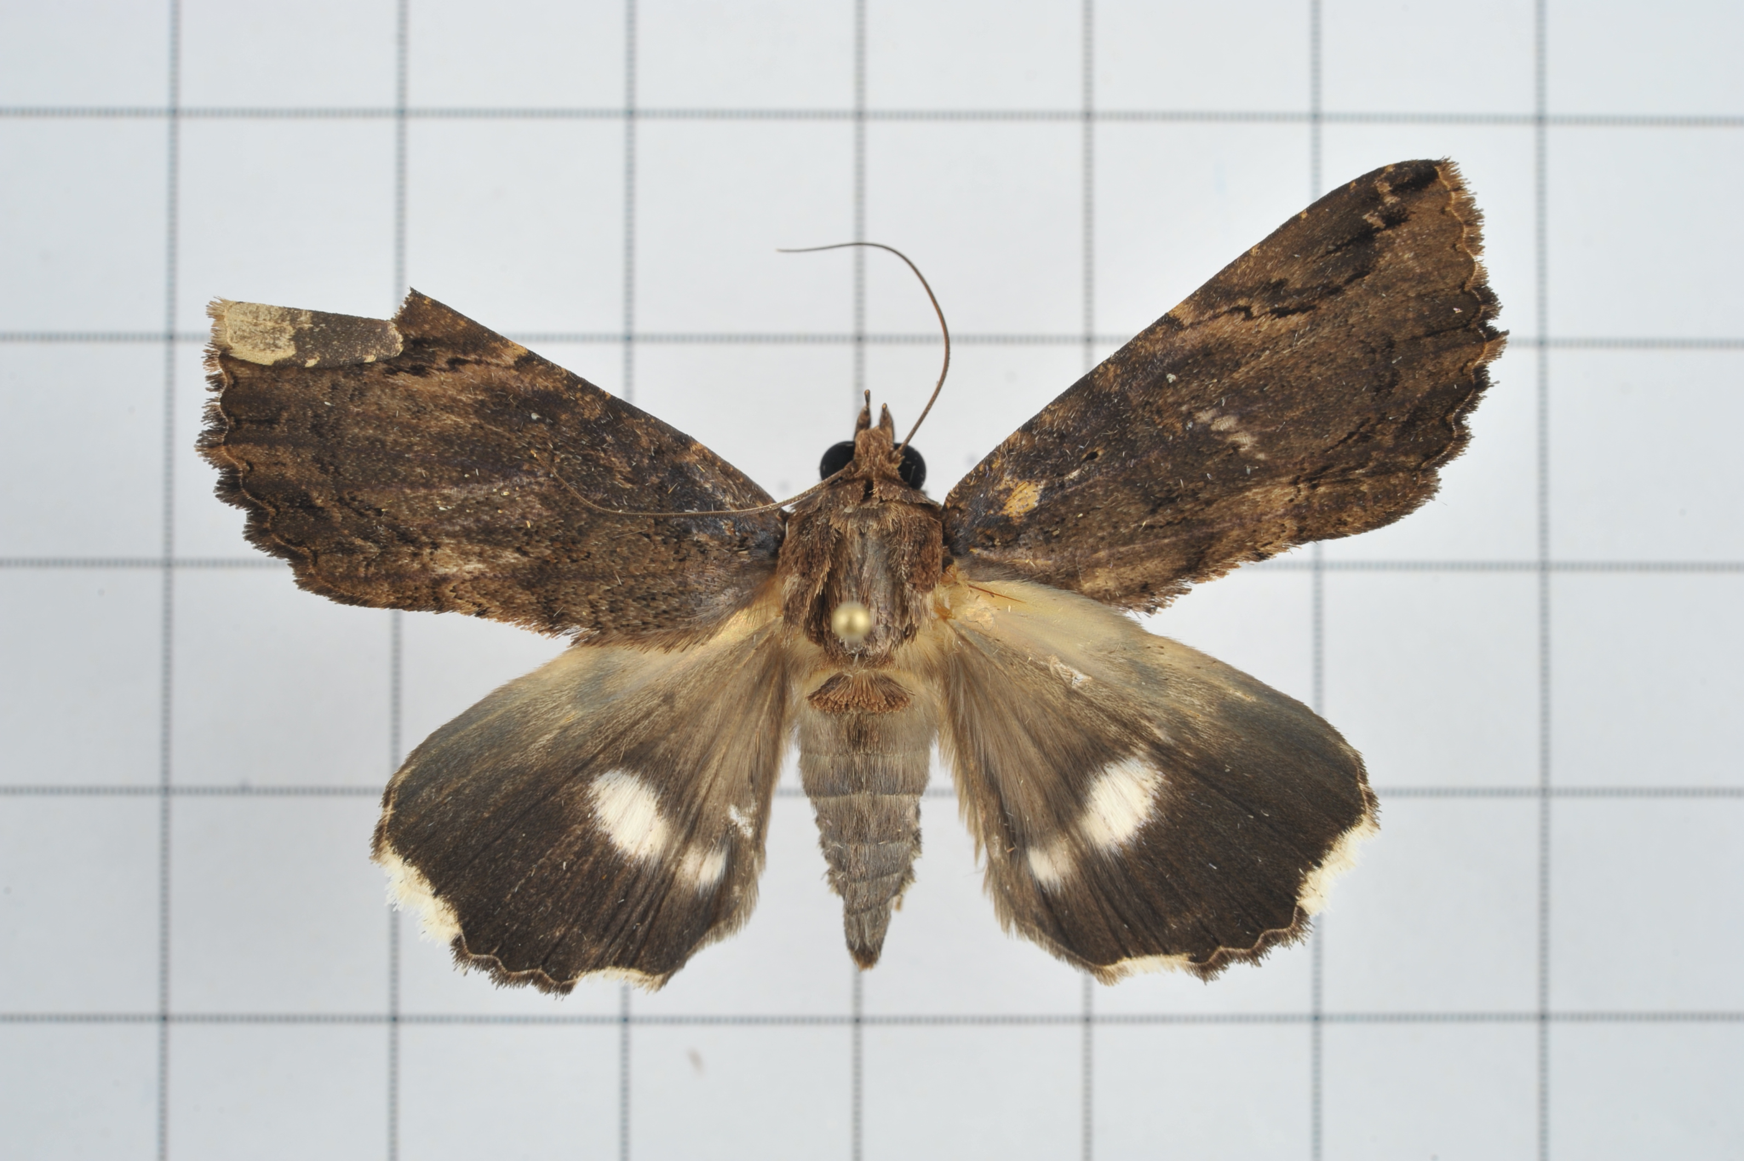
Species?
Ercheia cyllaria
